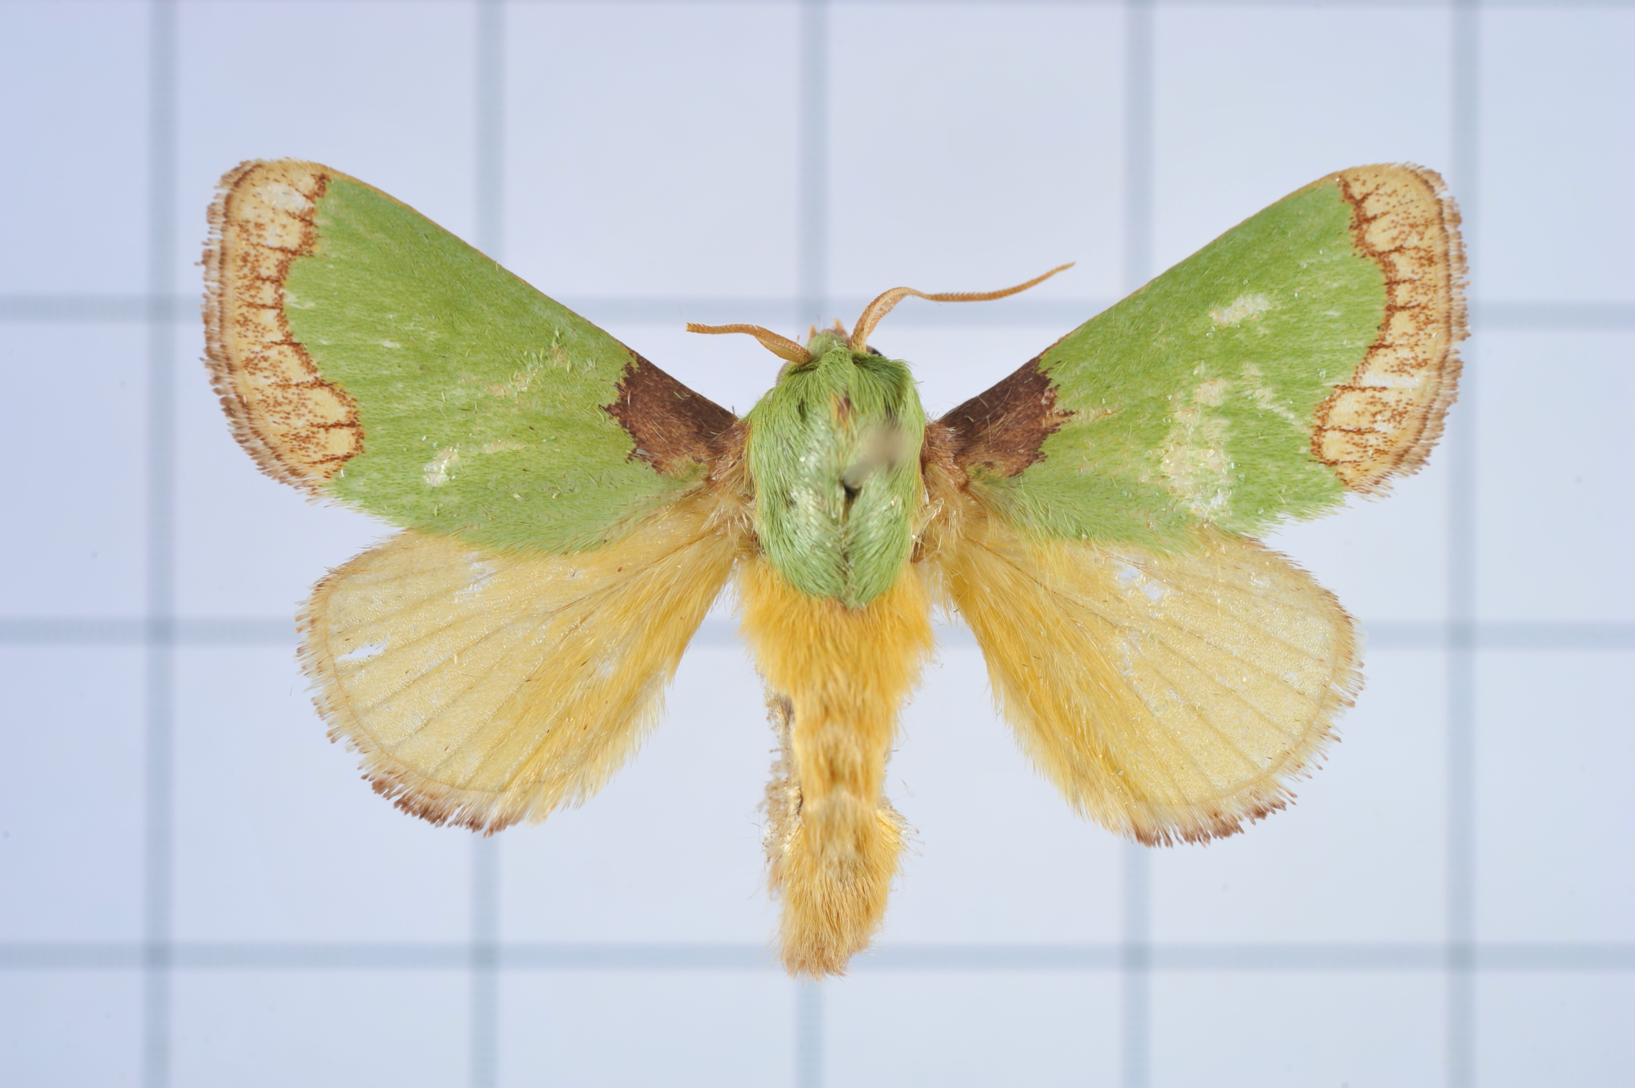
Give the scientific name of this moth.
Parasa consocia
